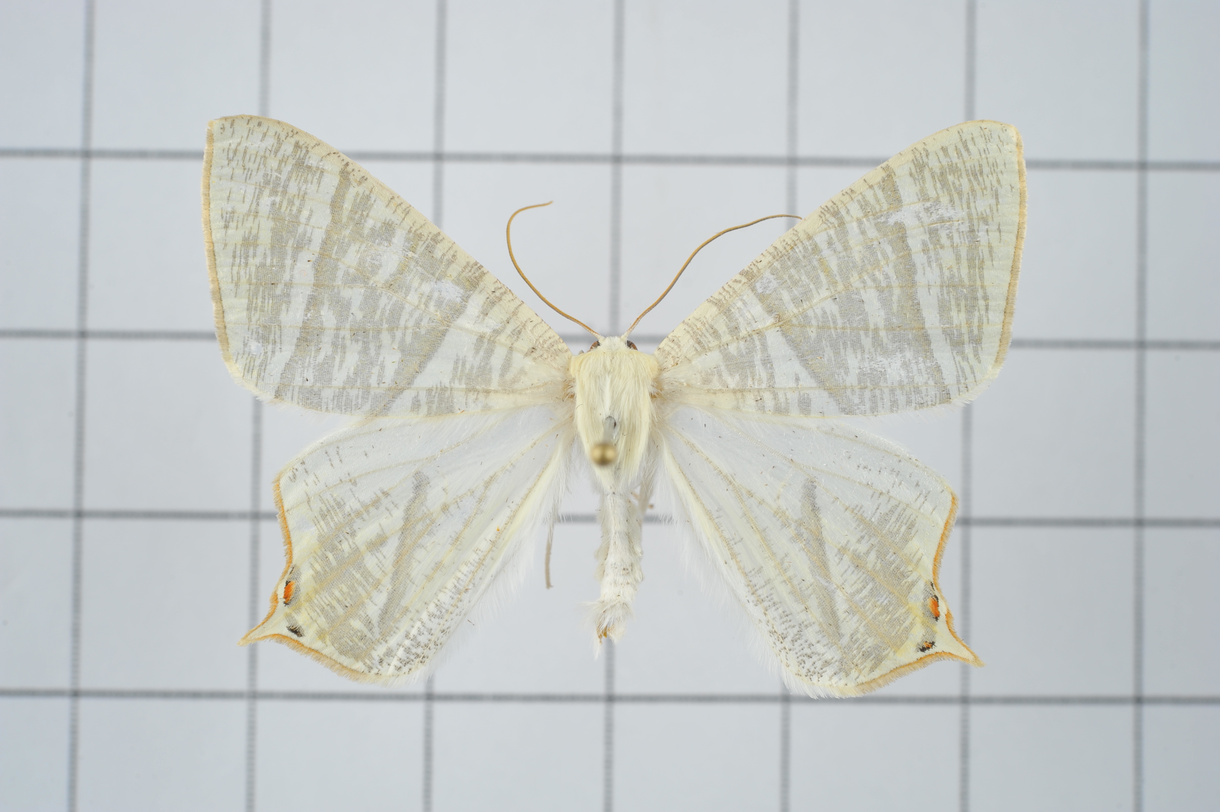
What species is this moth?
Ourapteryx inspersa
